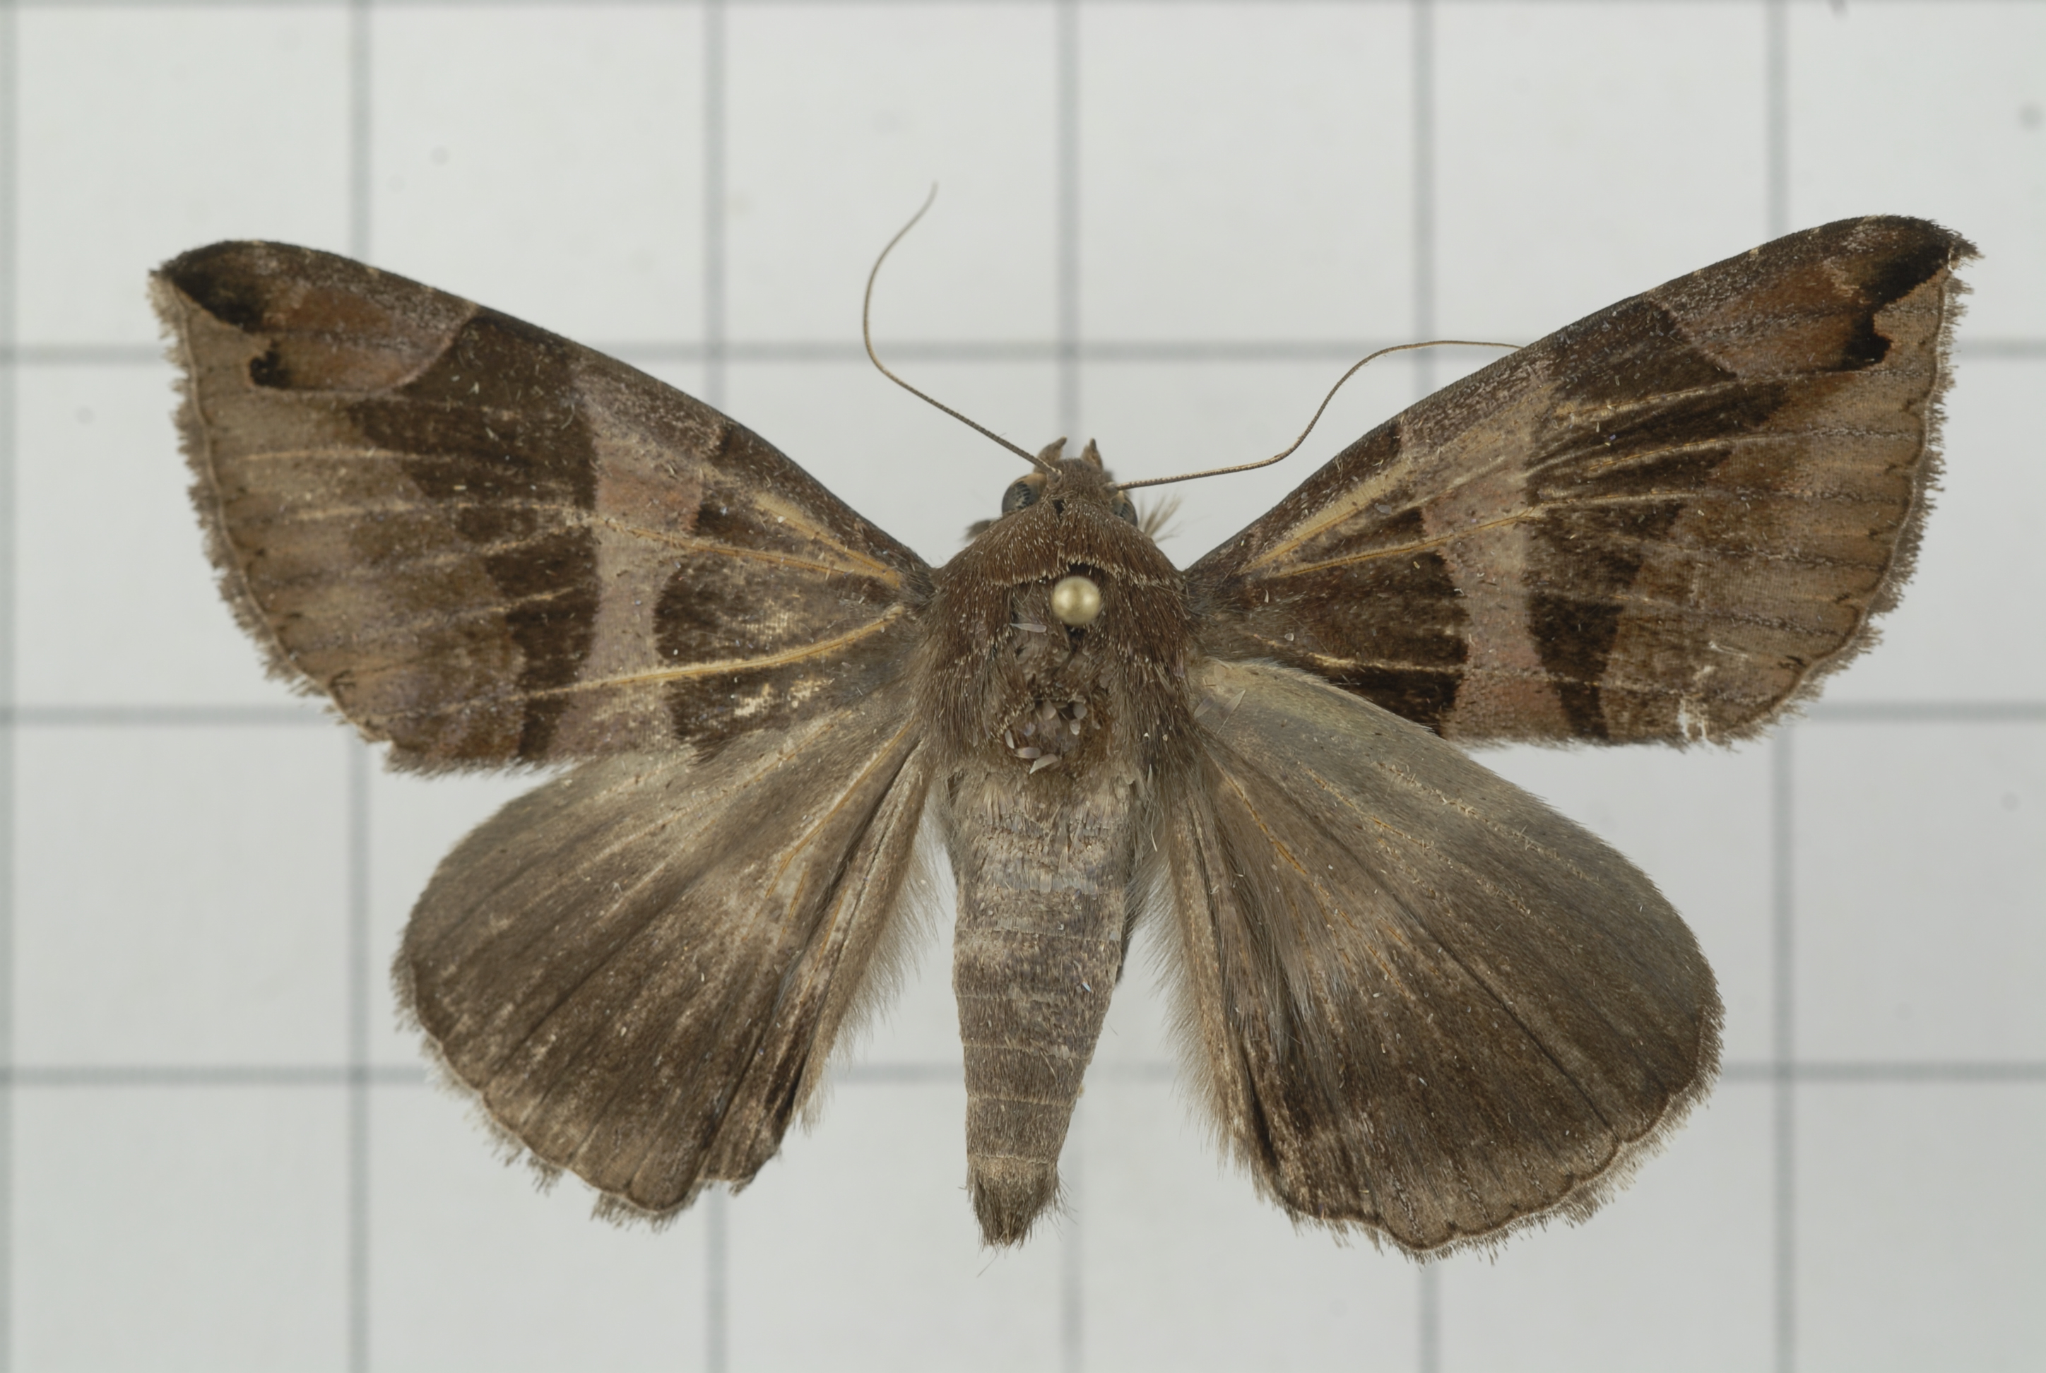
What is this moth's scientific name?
Bastilla arcuata
